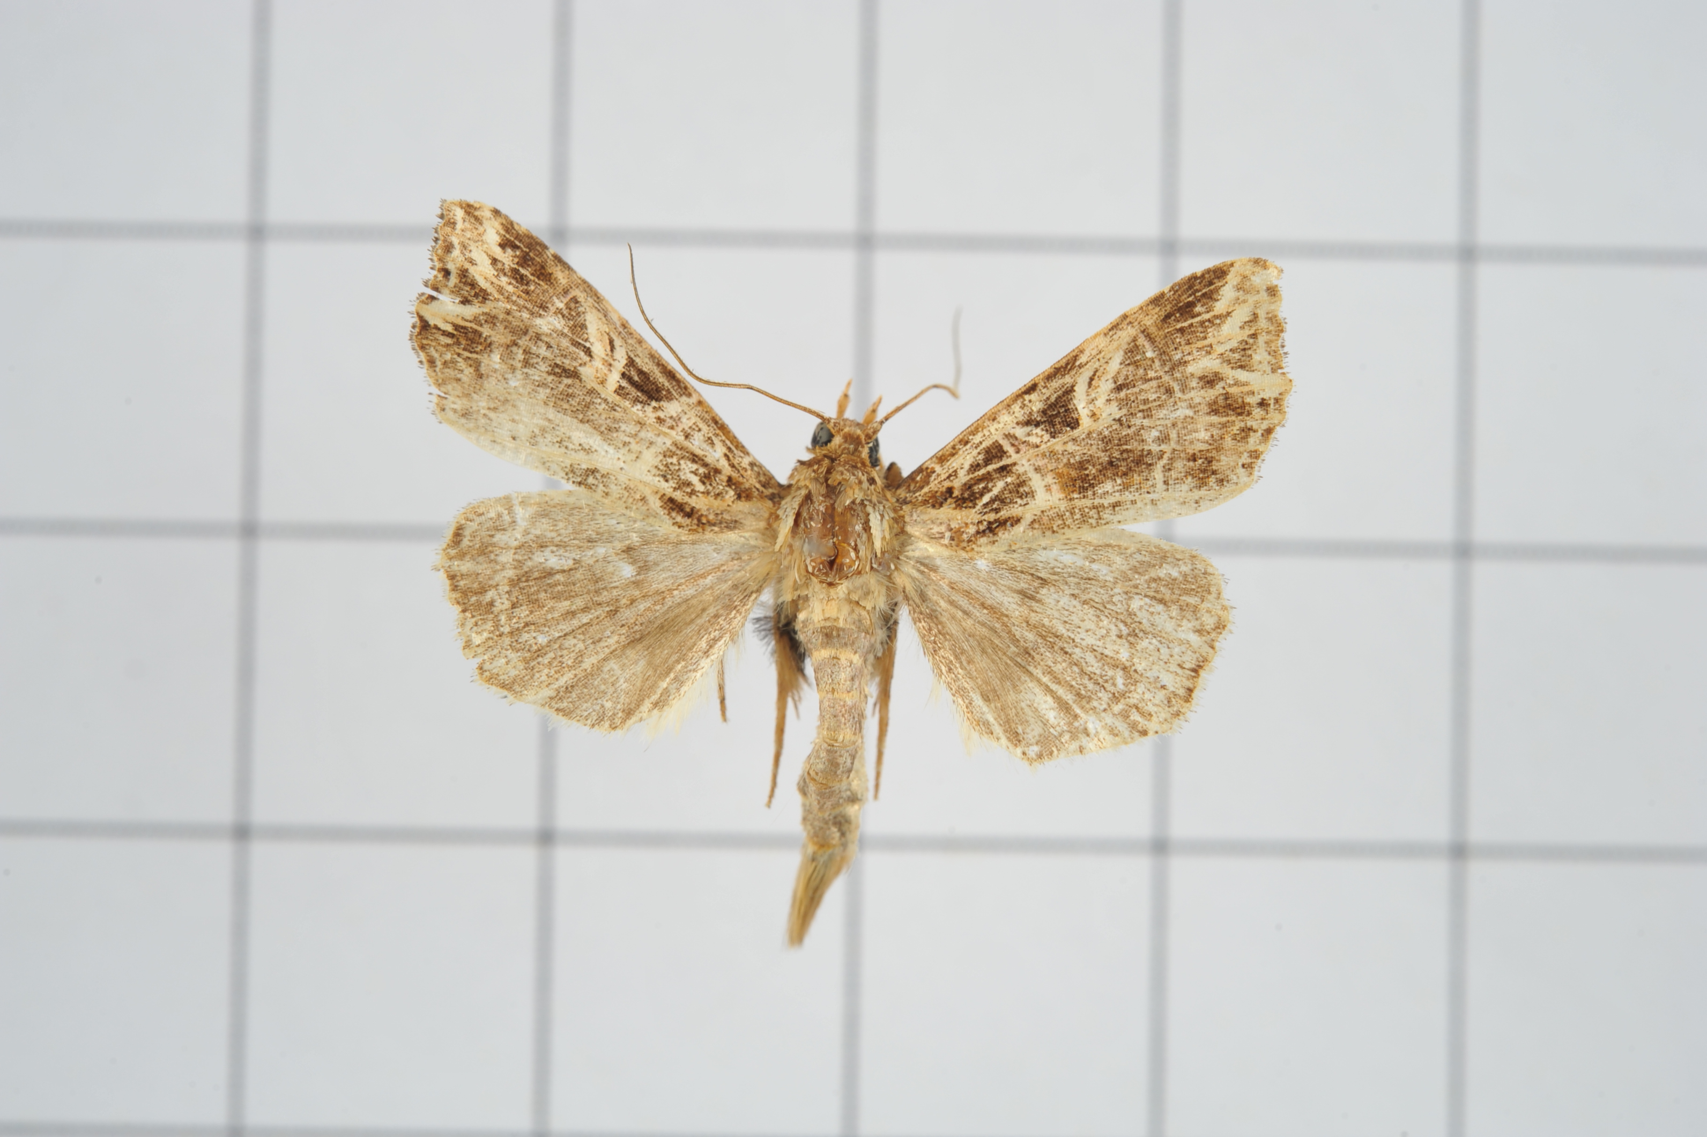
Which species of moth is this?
Callopistria duplicans
